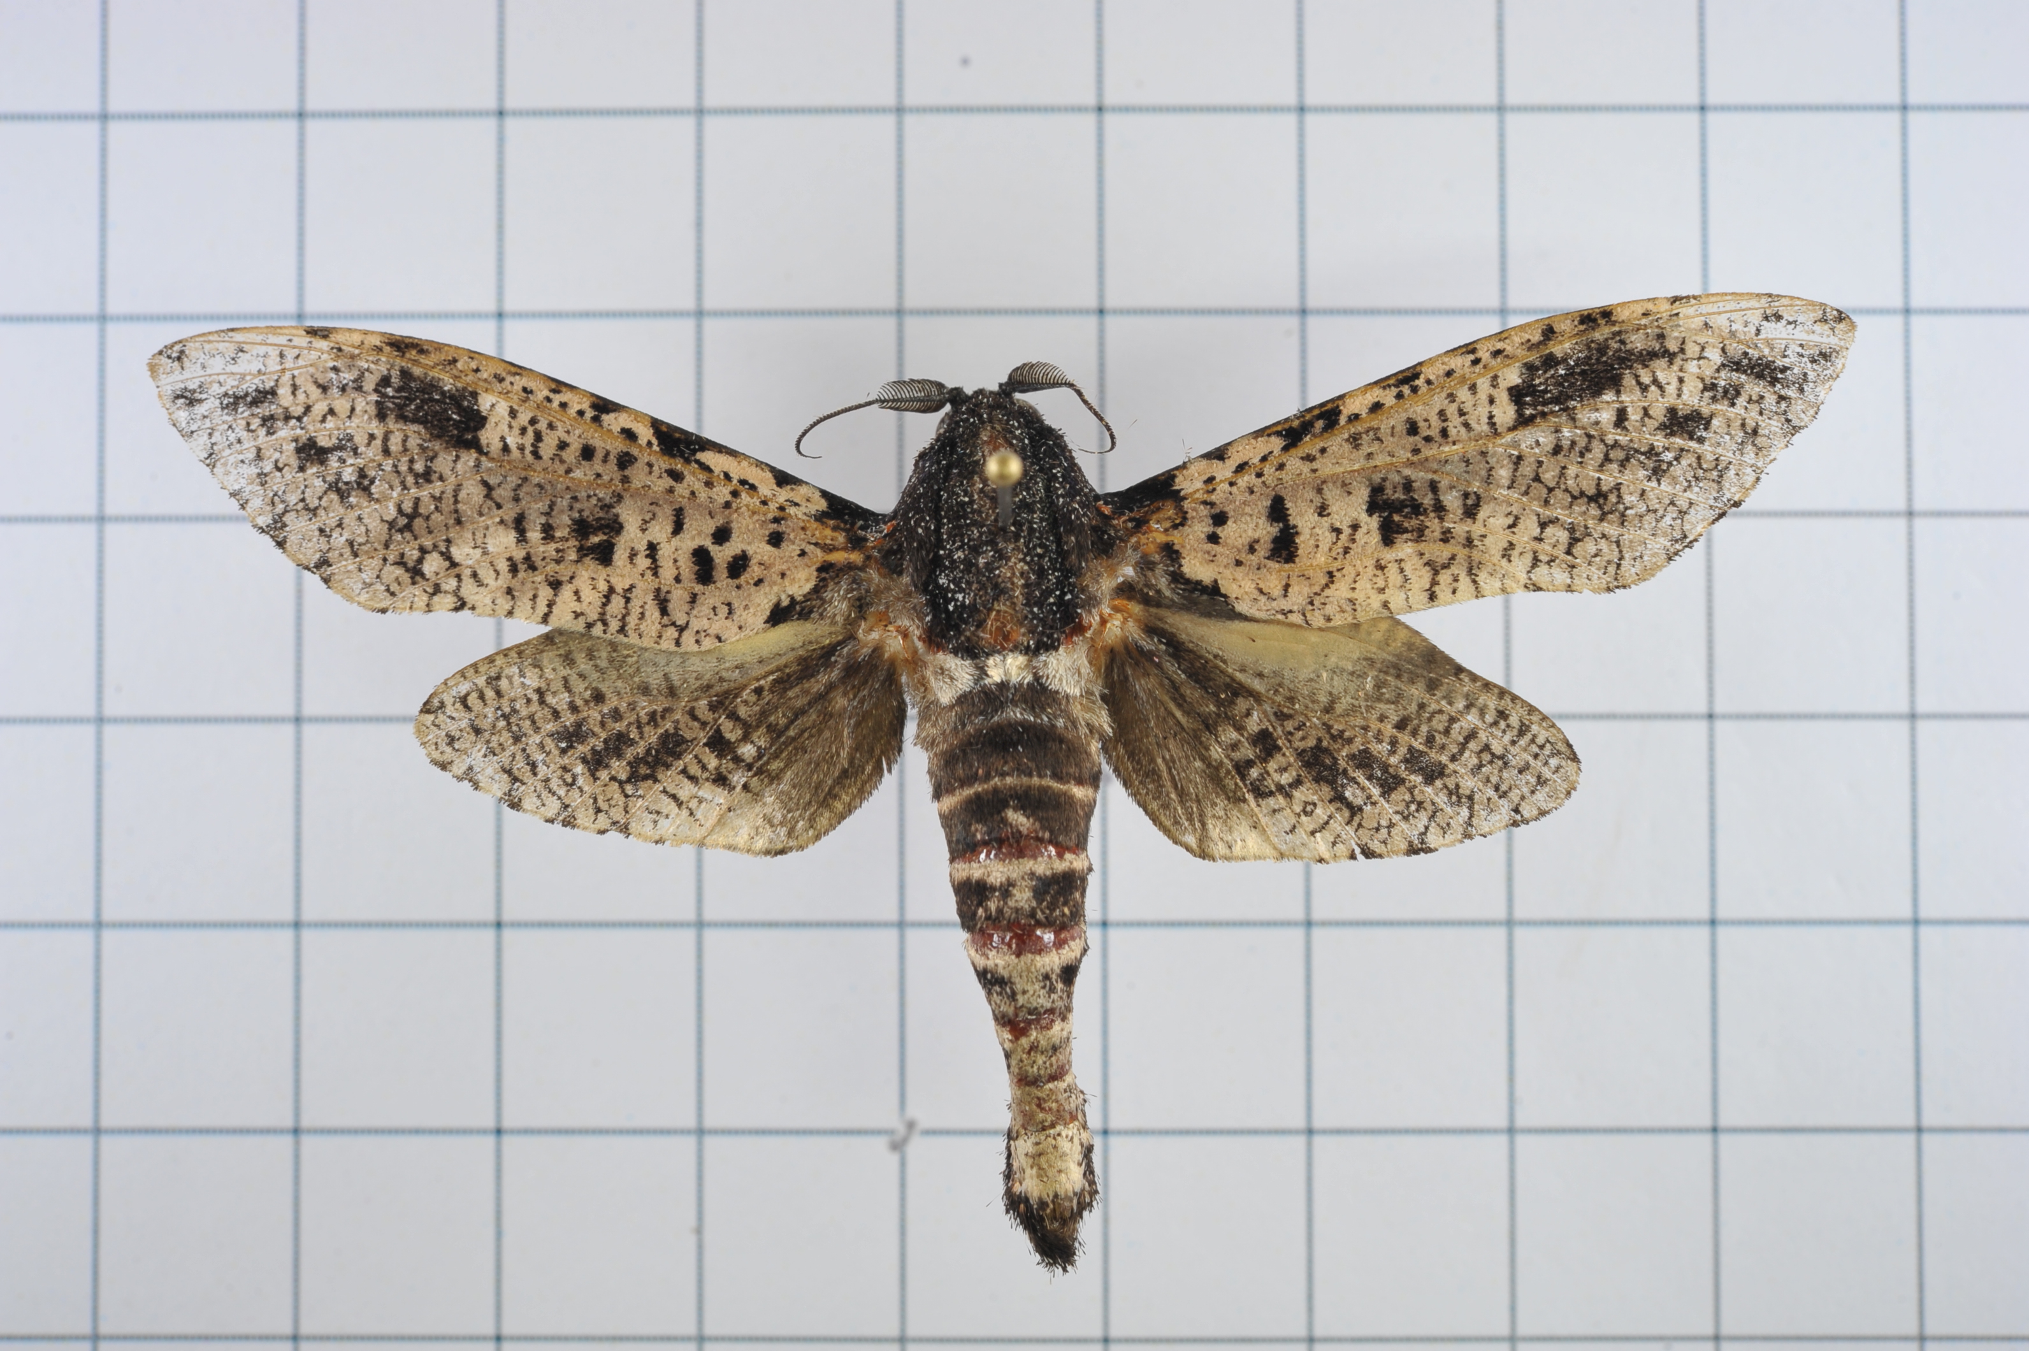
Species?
Xyleutes strix
